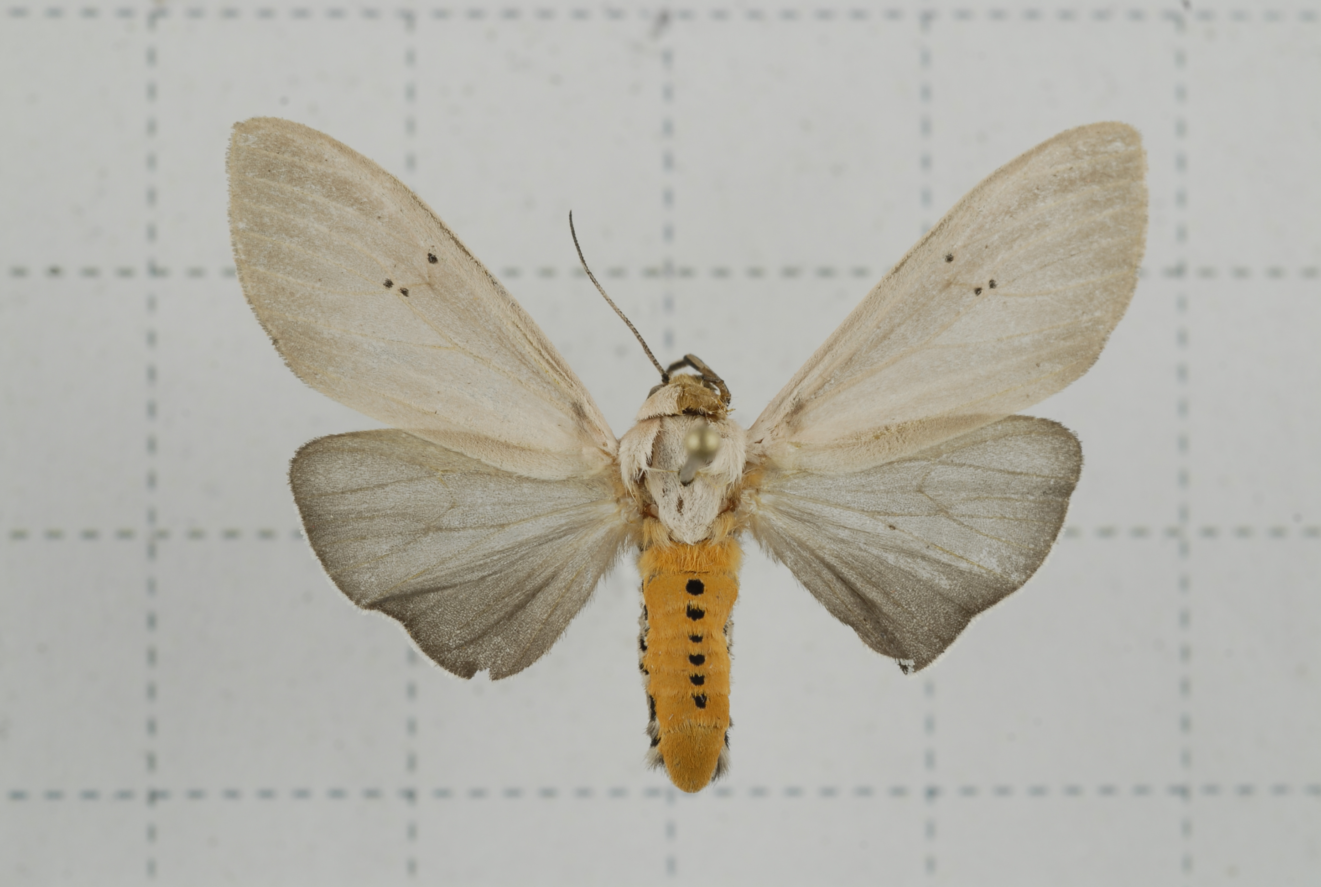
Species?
Creatonotos transiens koni
